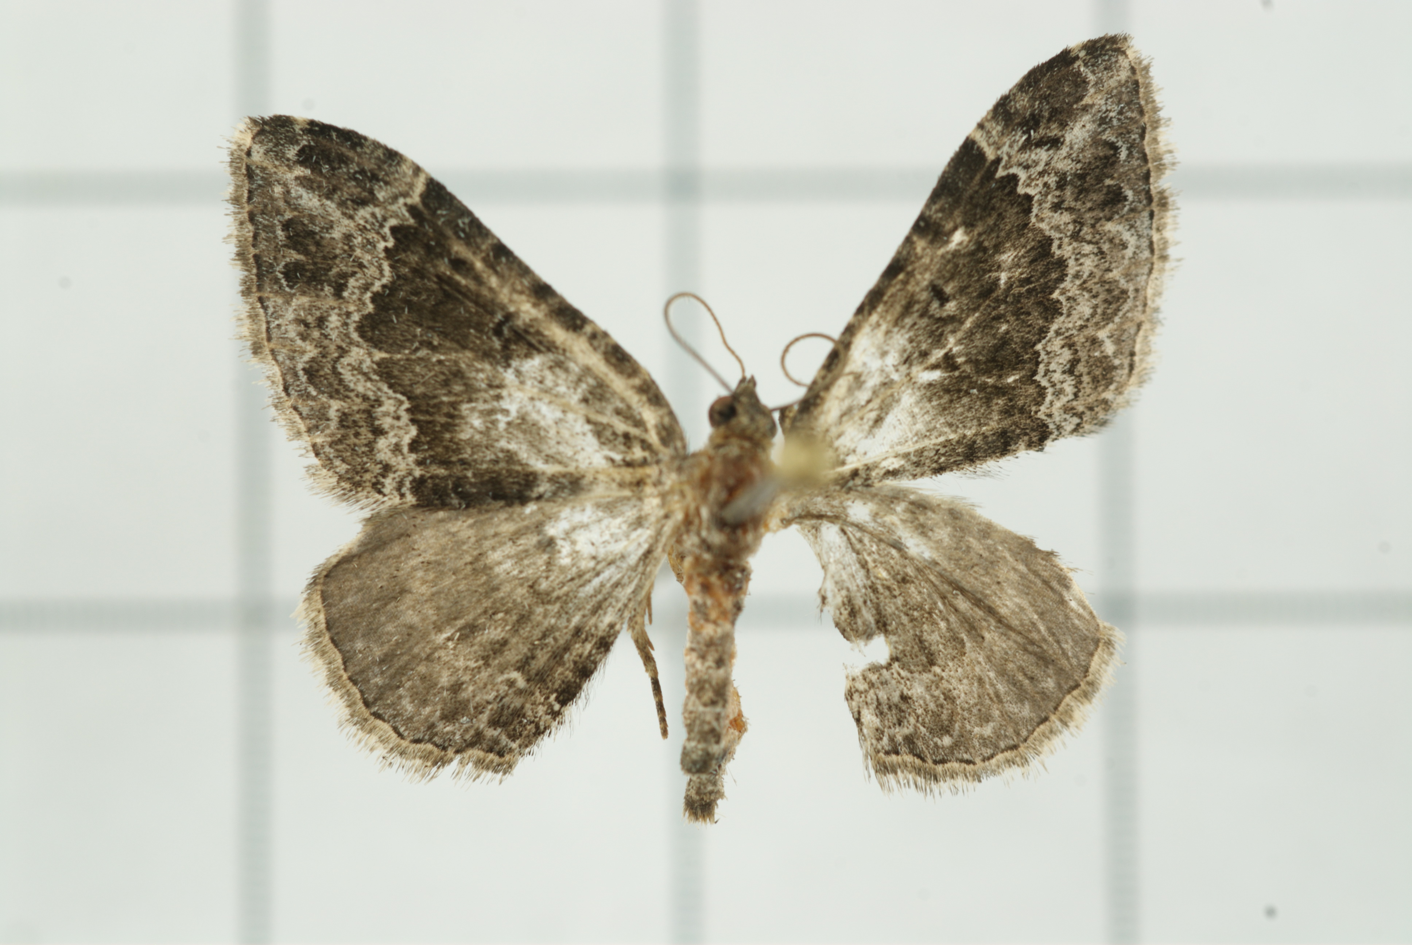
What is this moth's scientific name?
Xanthorhoe saturata
